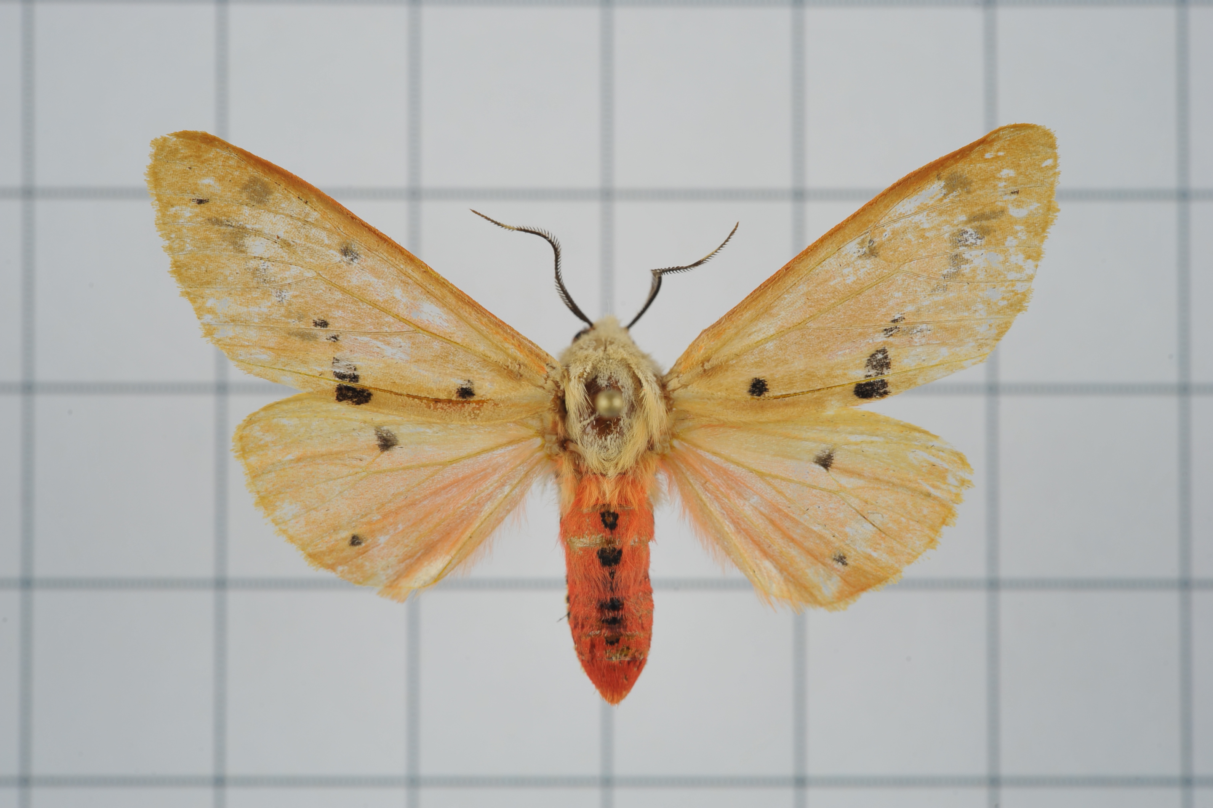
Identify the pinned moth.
Spilarctia nydia werneri
